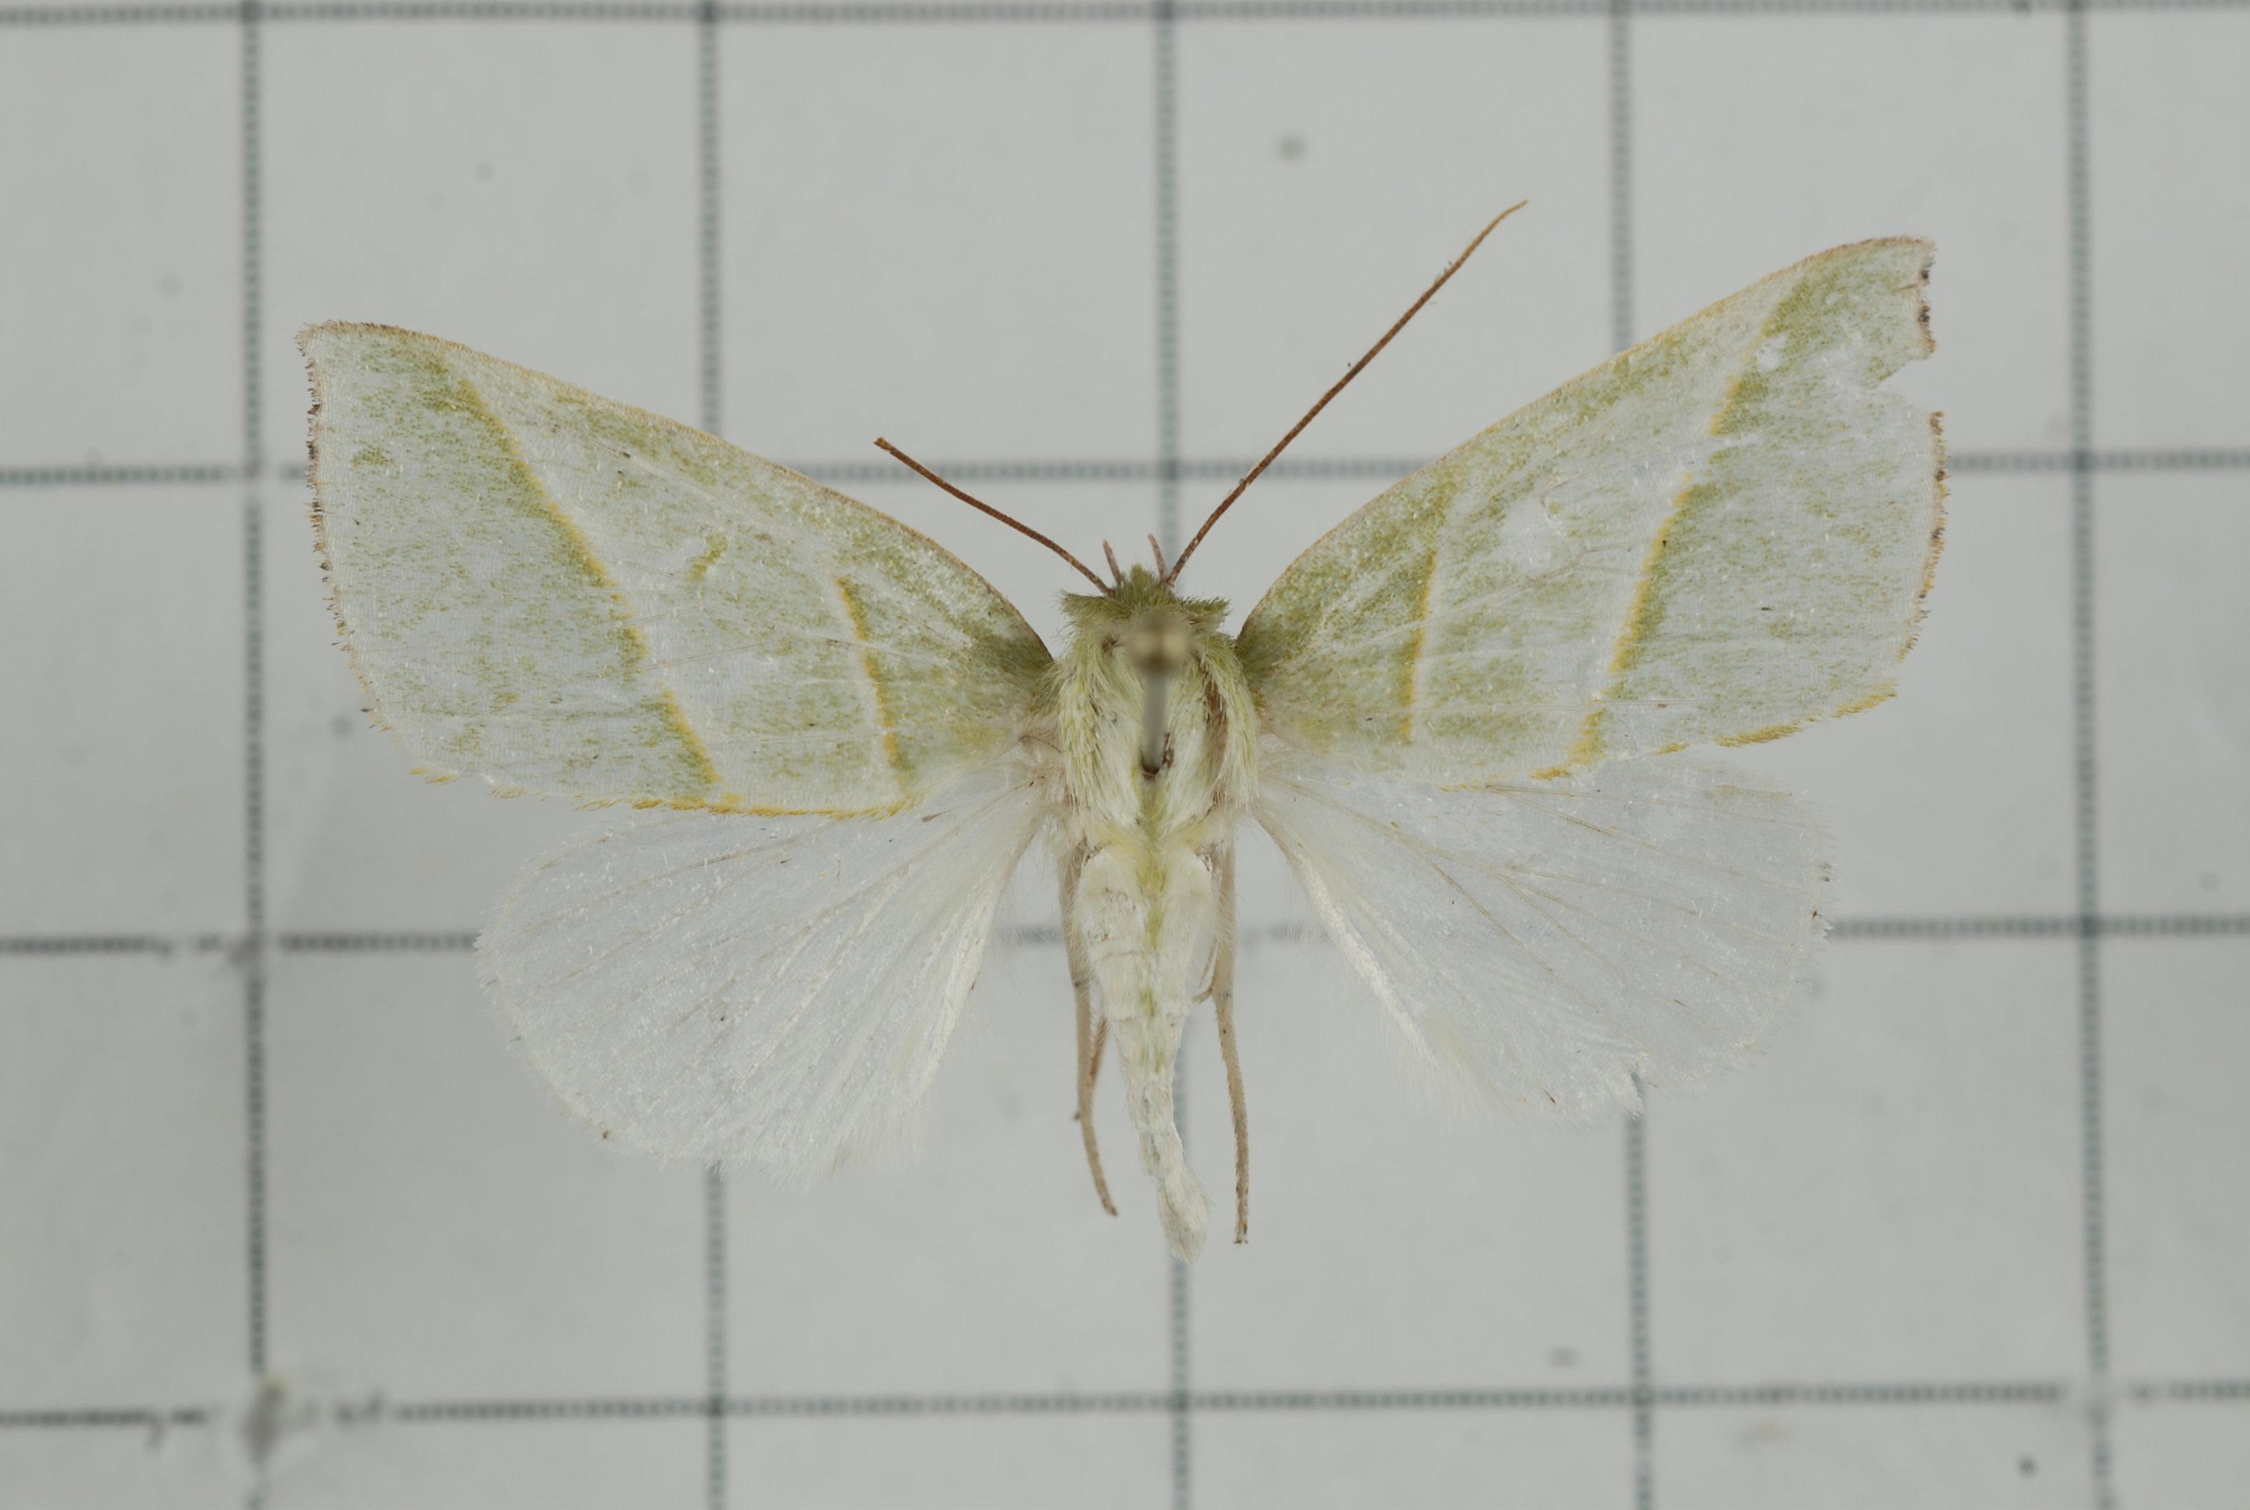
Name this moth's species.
Hylophilodes tsukusensis
